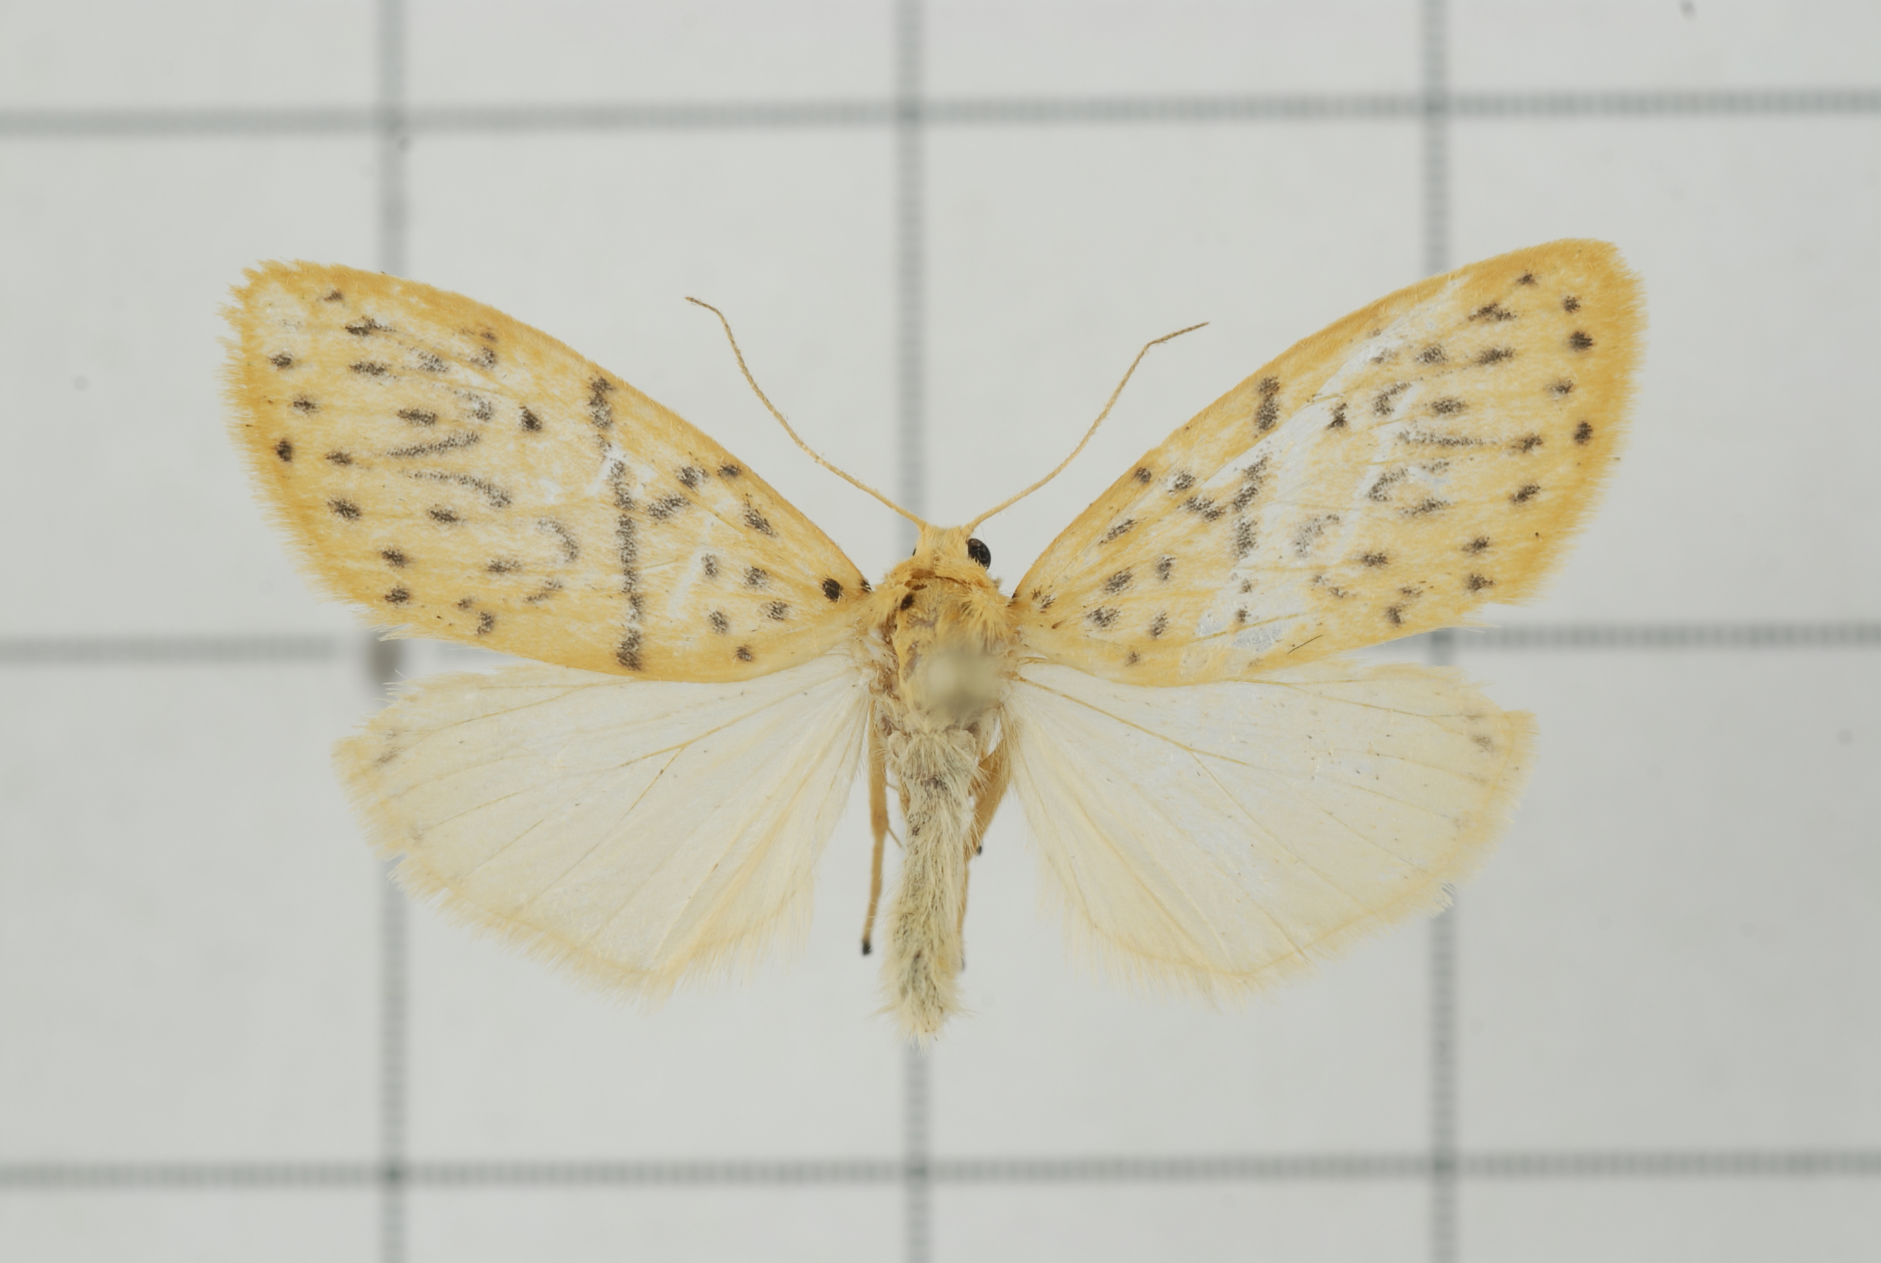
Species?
Huangilene alikangiae alikangiae
